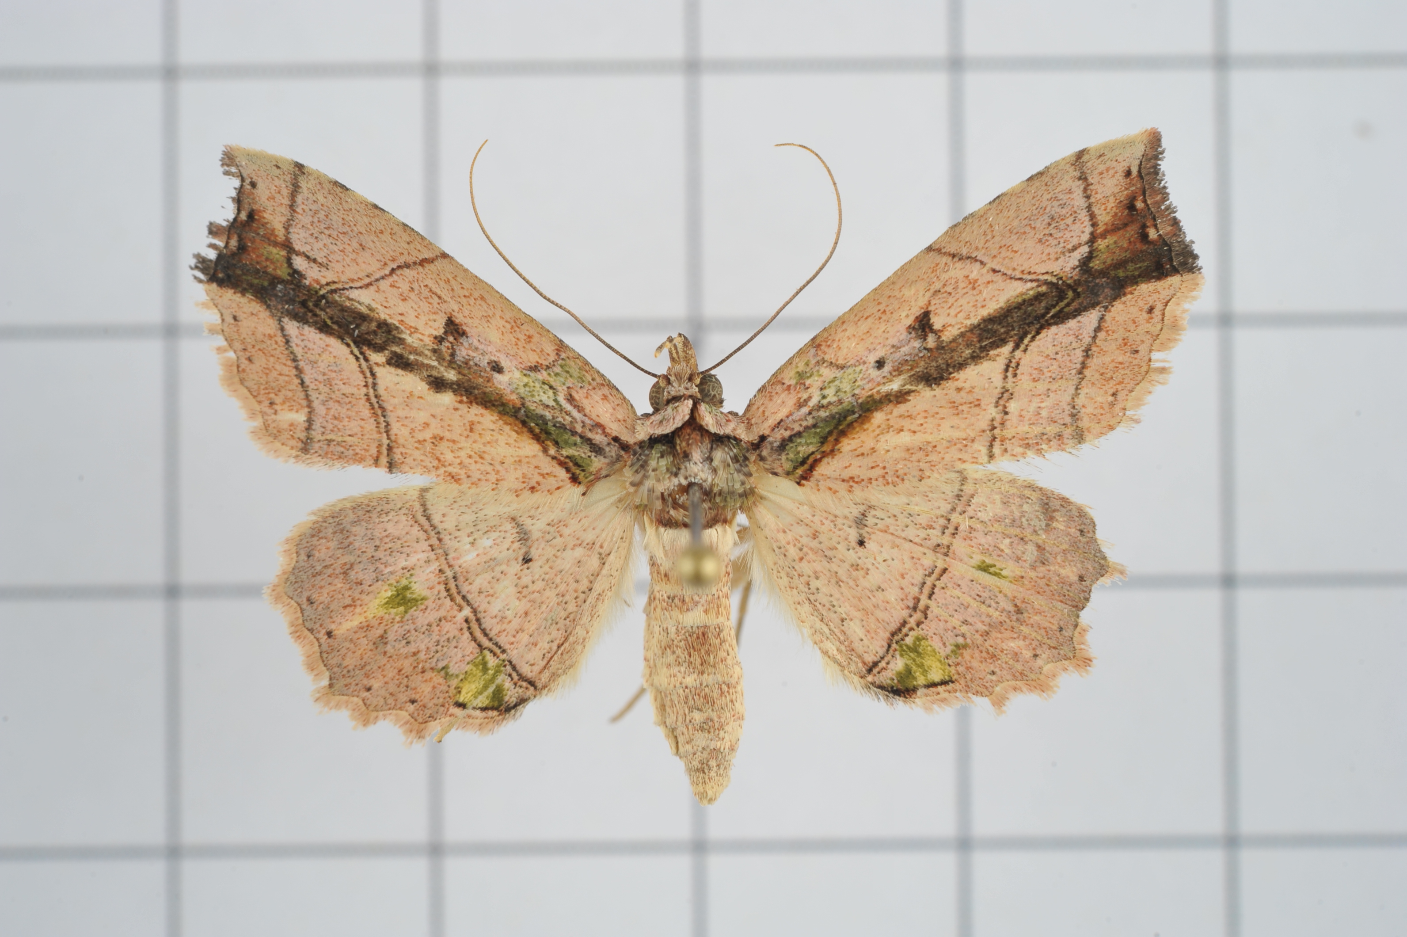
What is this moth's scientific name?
Tamba lala
